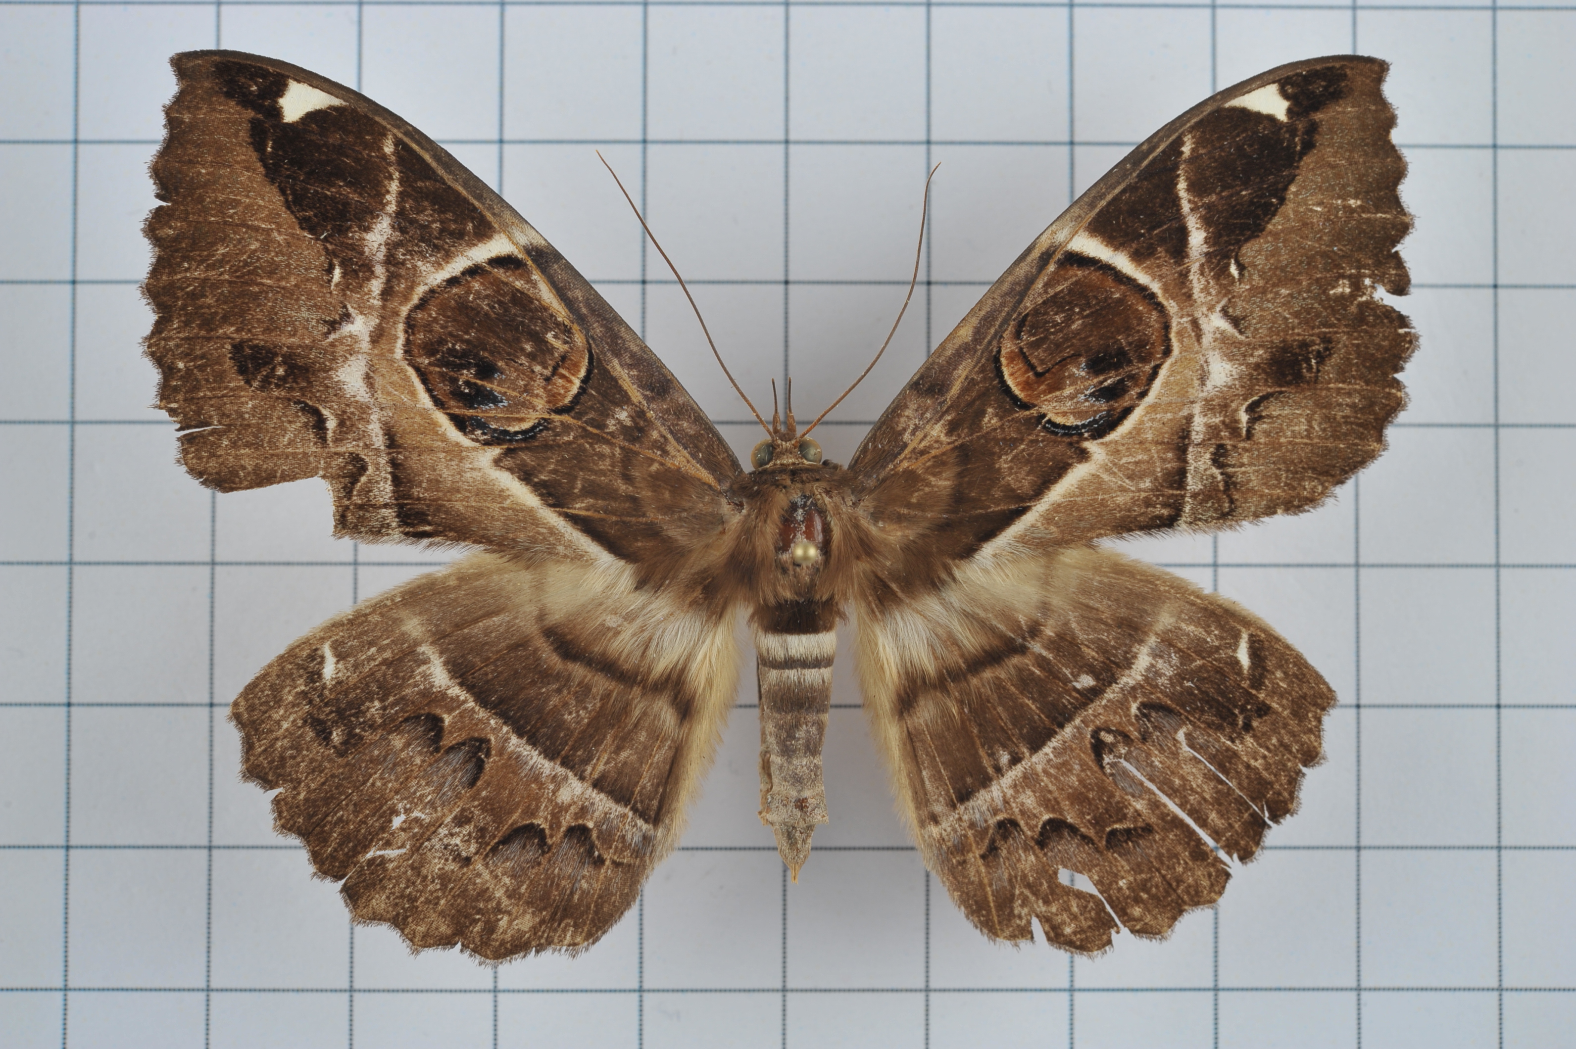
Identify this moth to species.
Erebus ephesperis
